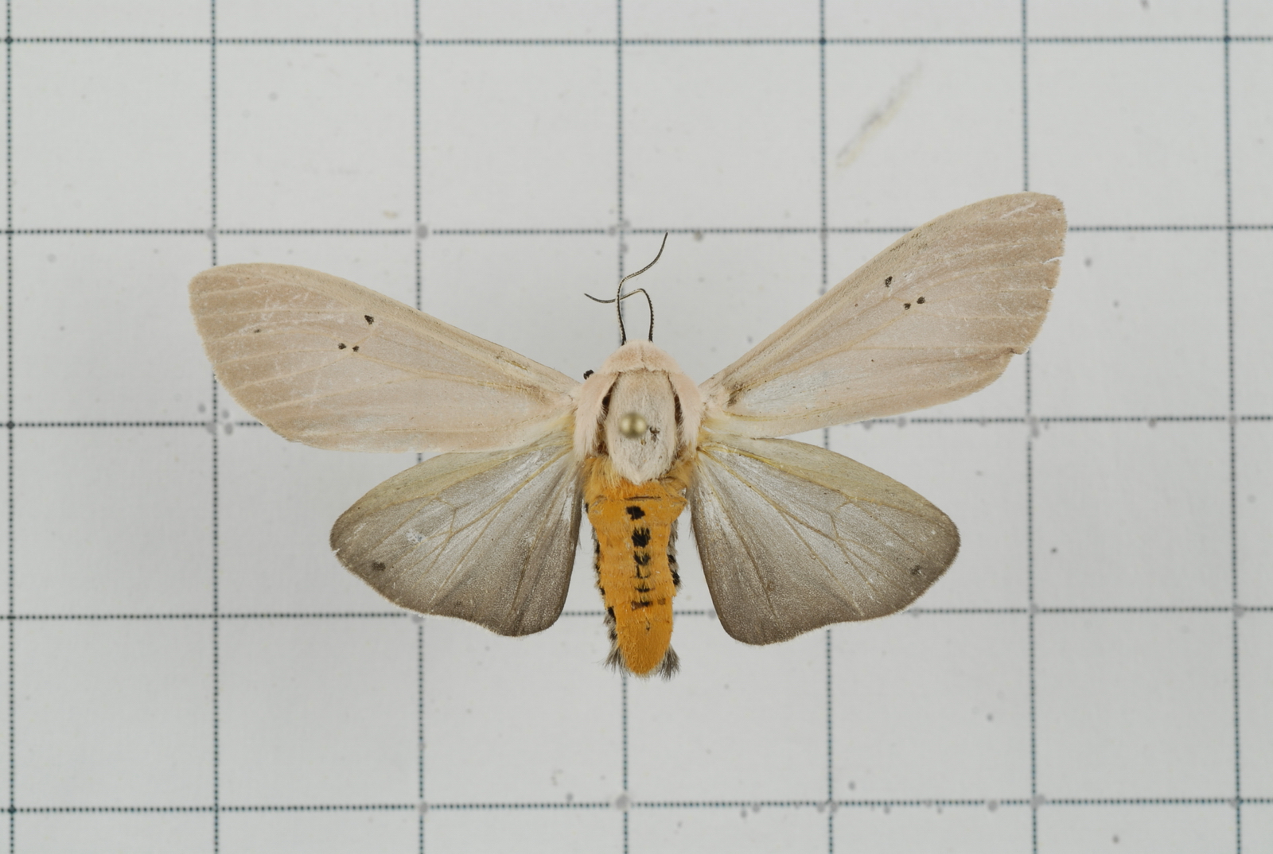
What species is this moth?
Creatonotos transiens koni
